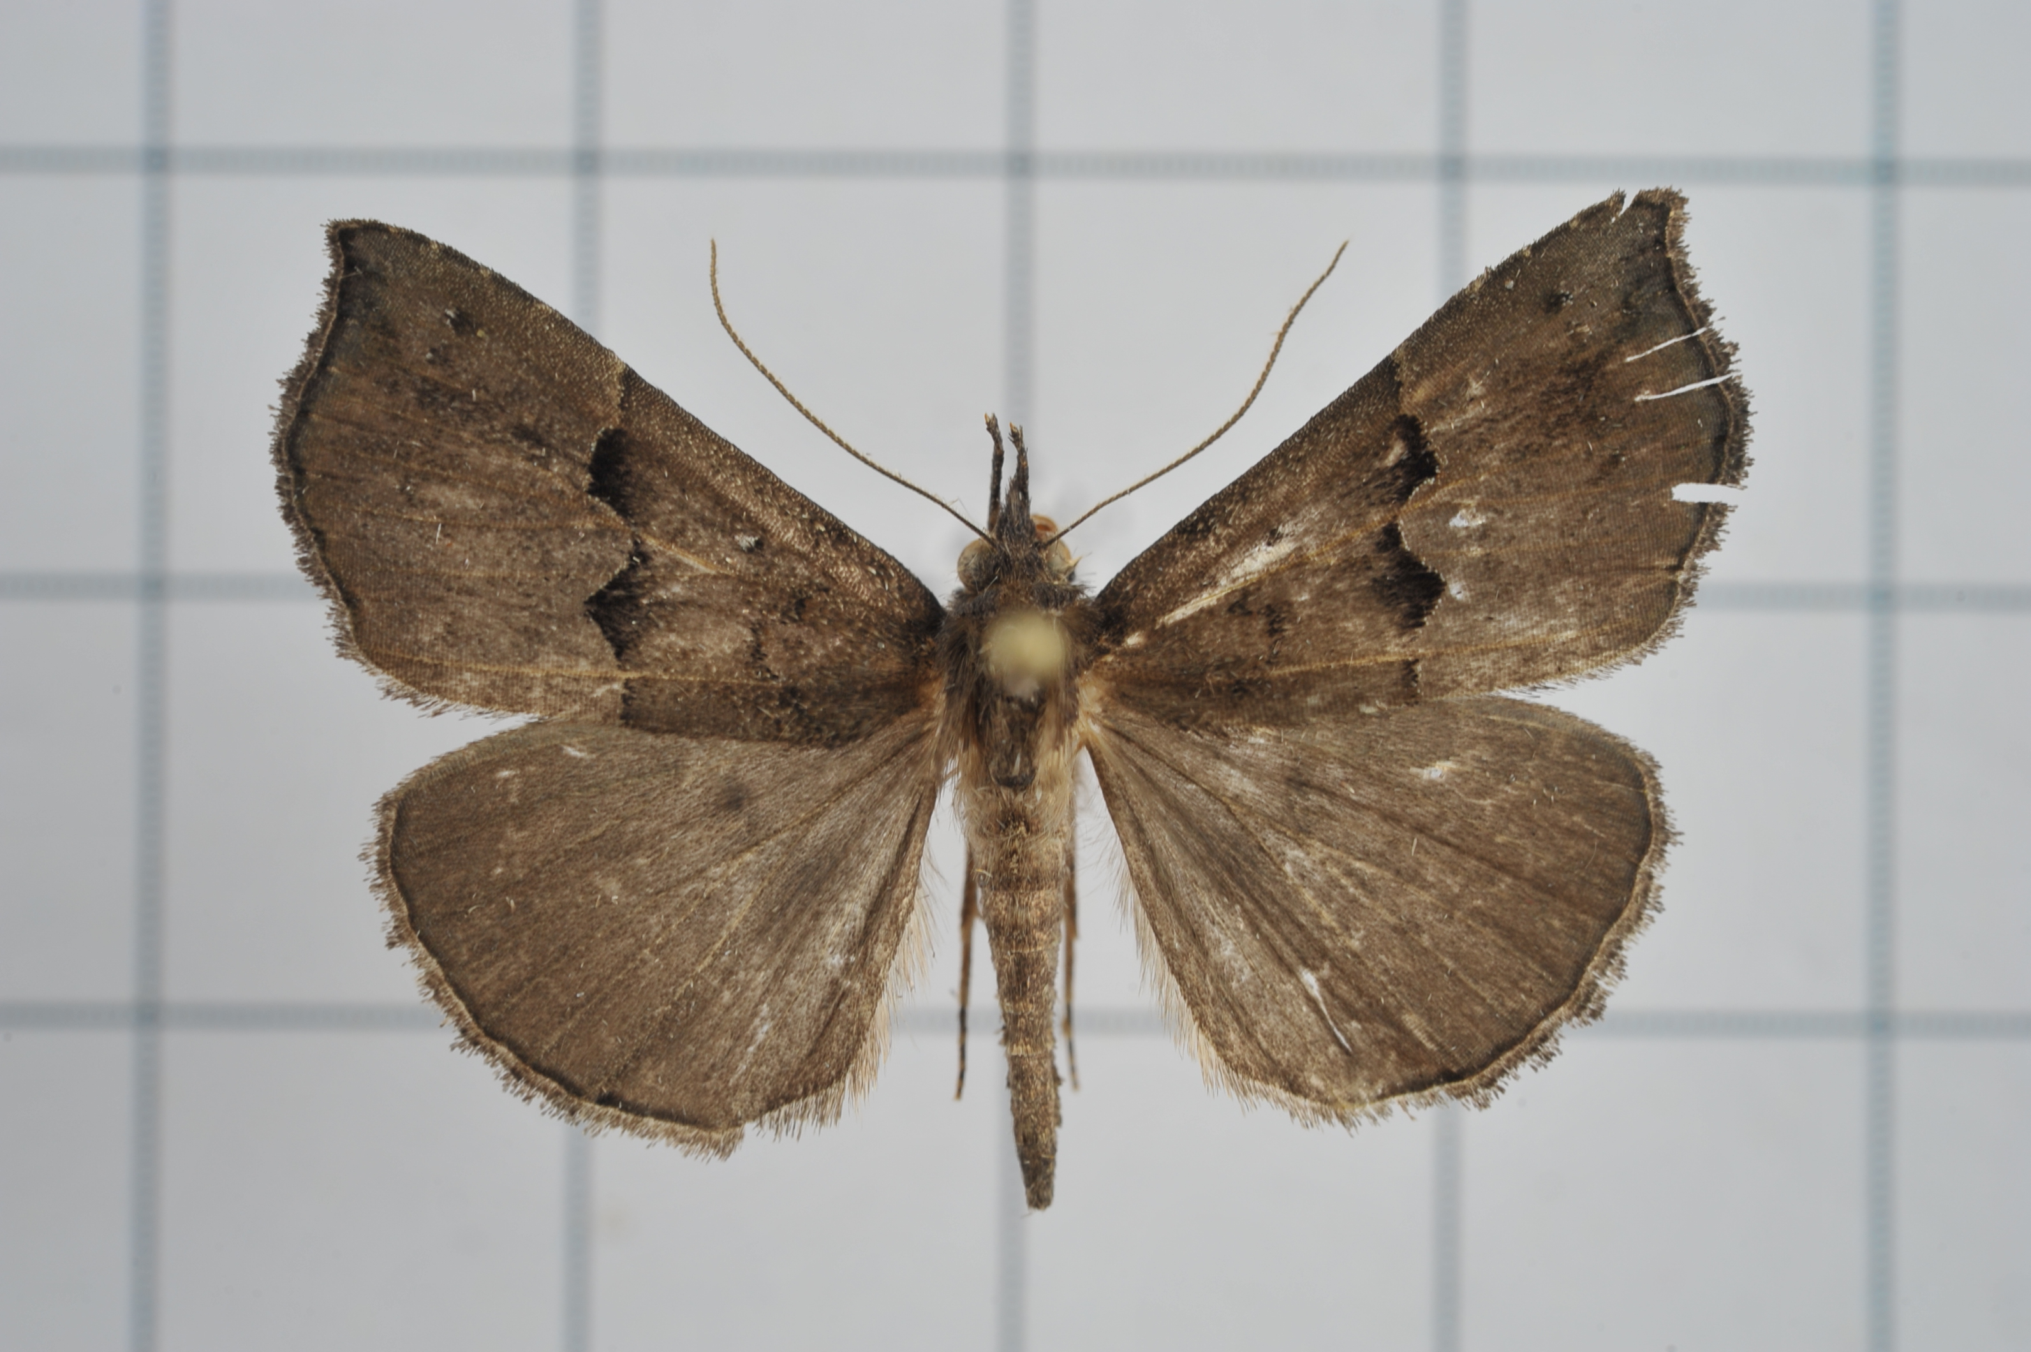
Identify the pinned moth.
Hypena sinuosa
